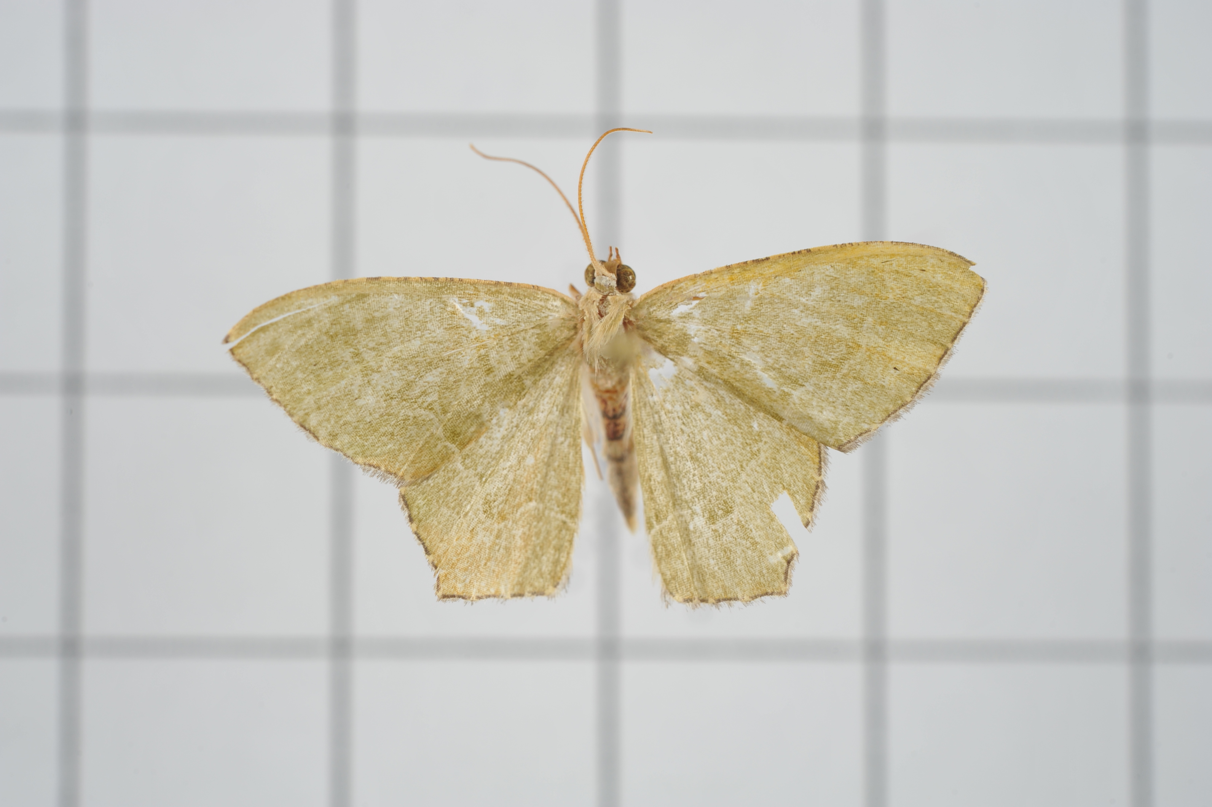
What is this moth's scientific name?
Hemithea tritonaria
